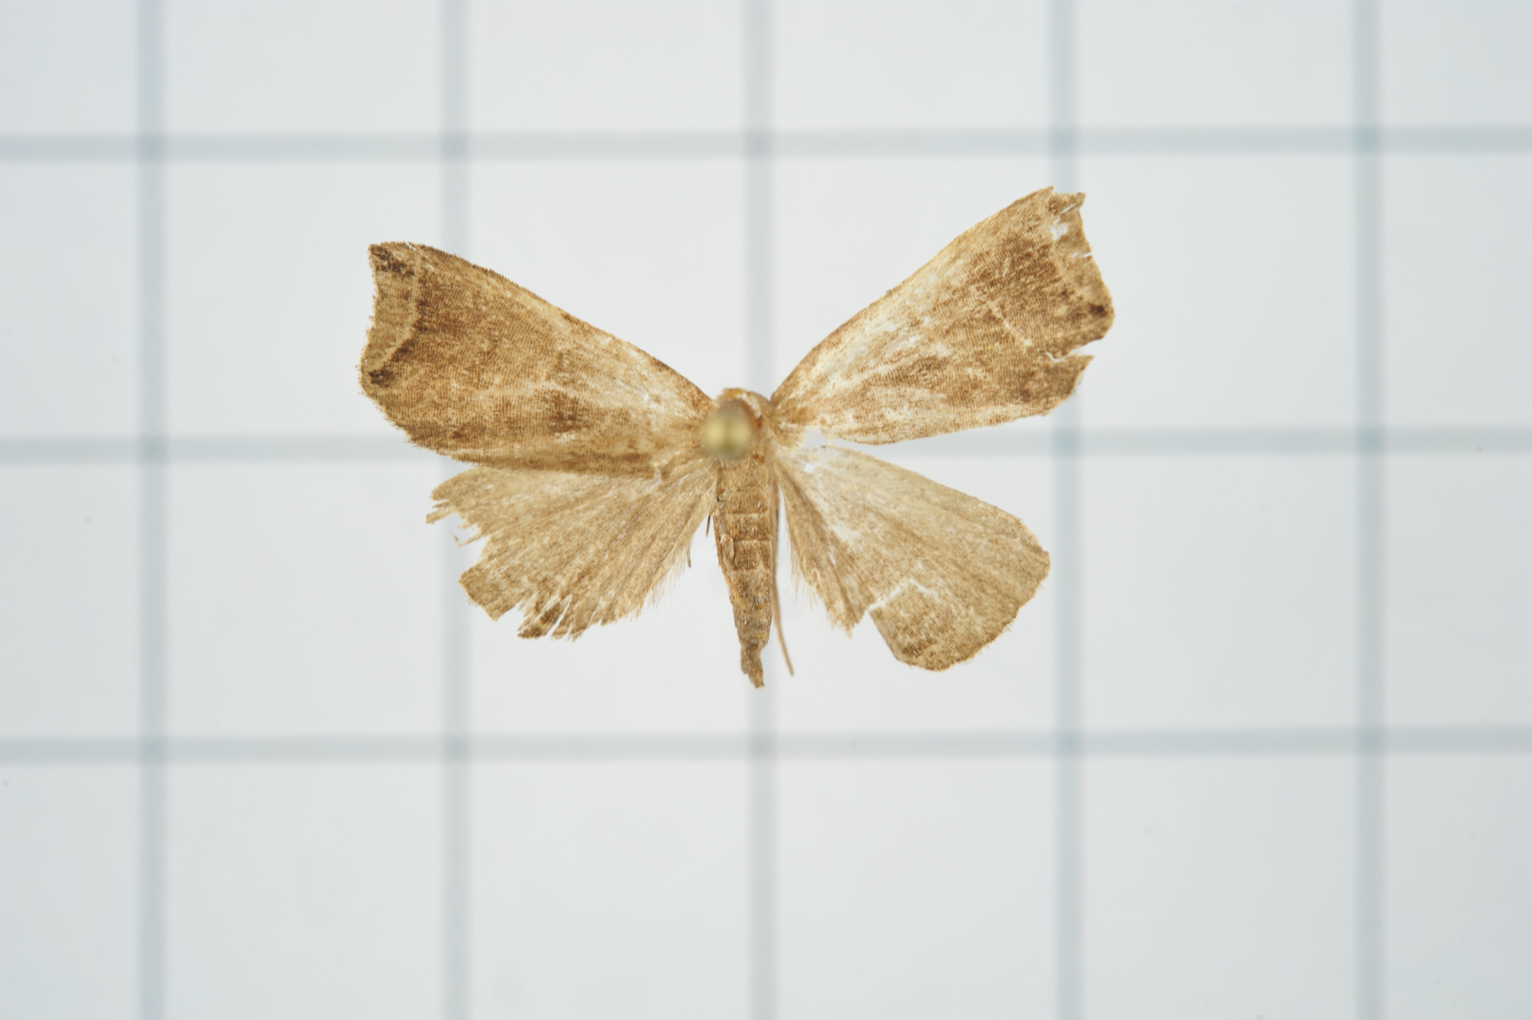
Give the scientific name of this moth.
Hipoepa biasalis
